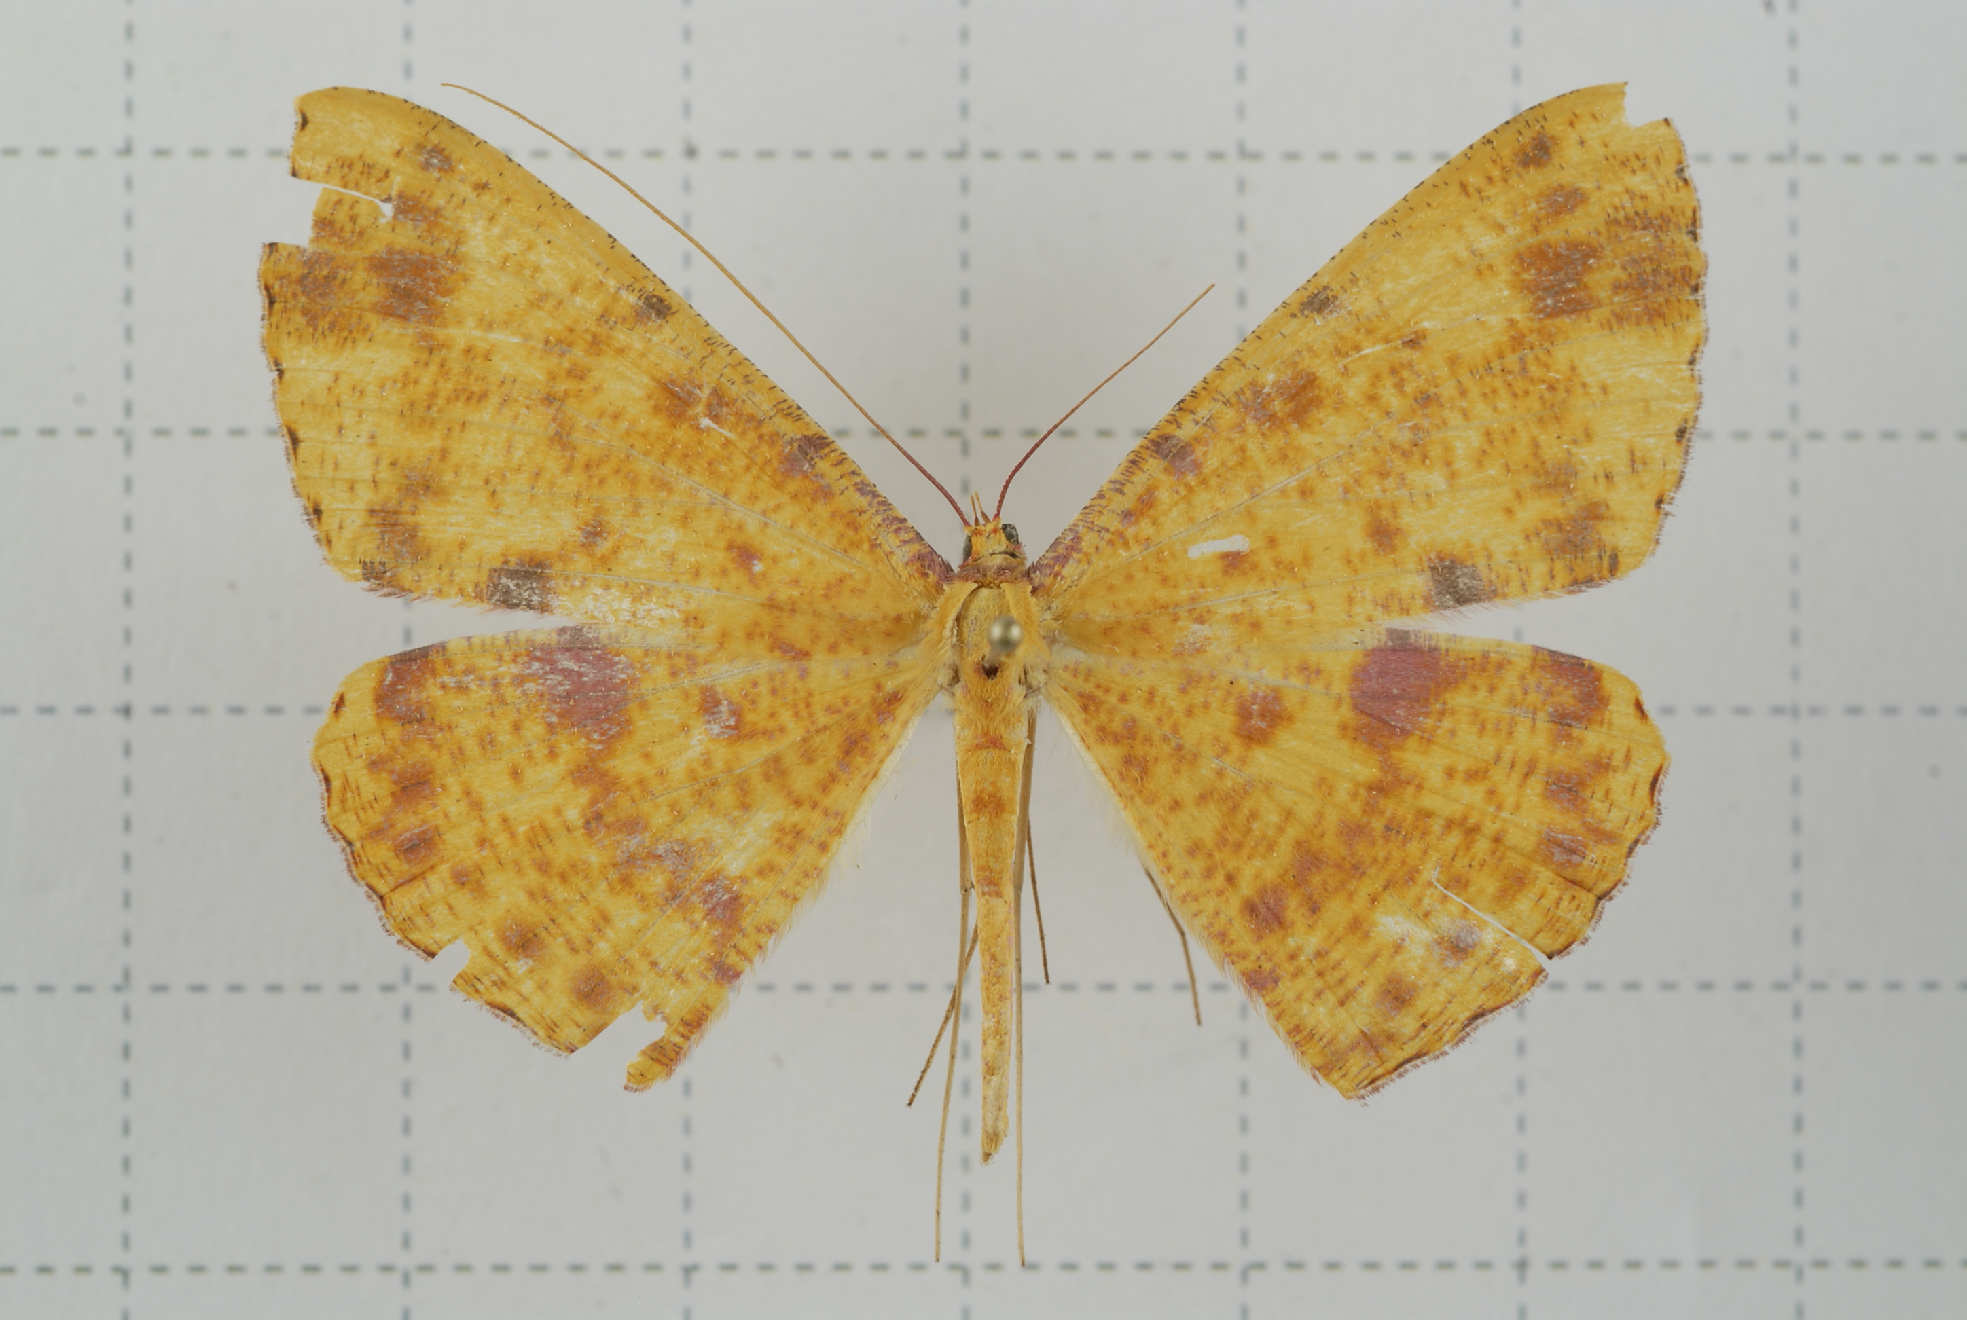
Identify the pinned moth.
Eumelea ludovicata ludovicata
